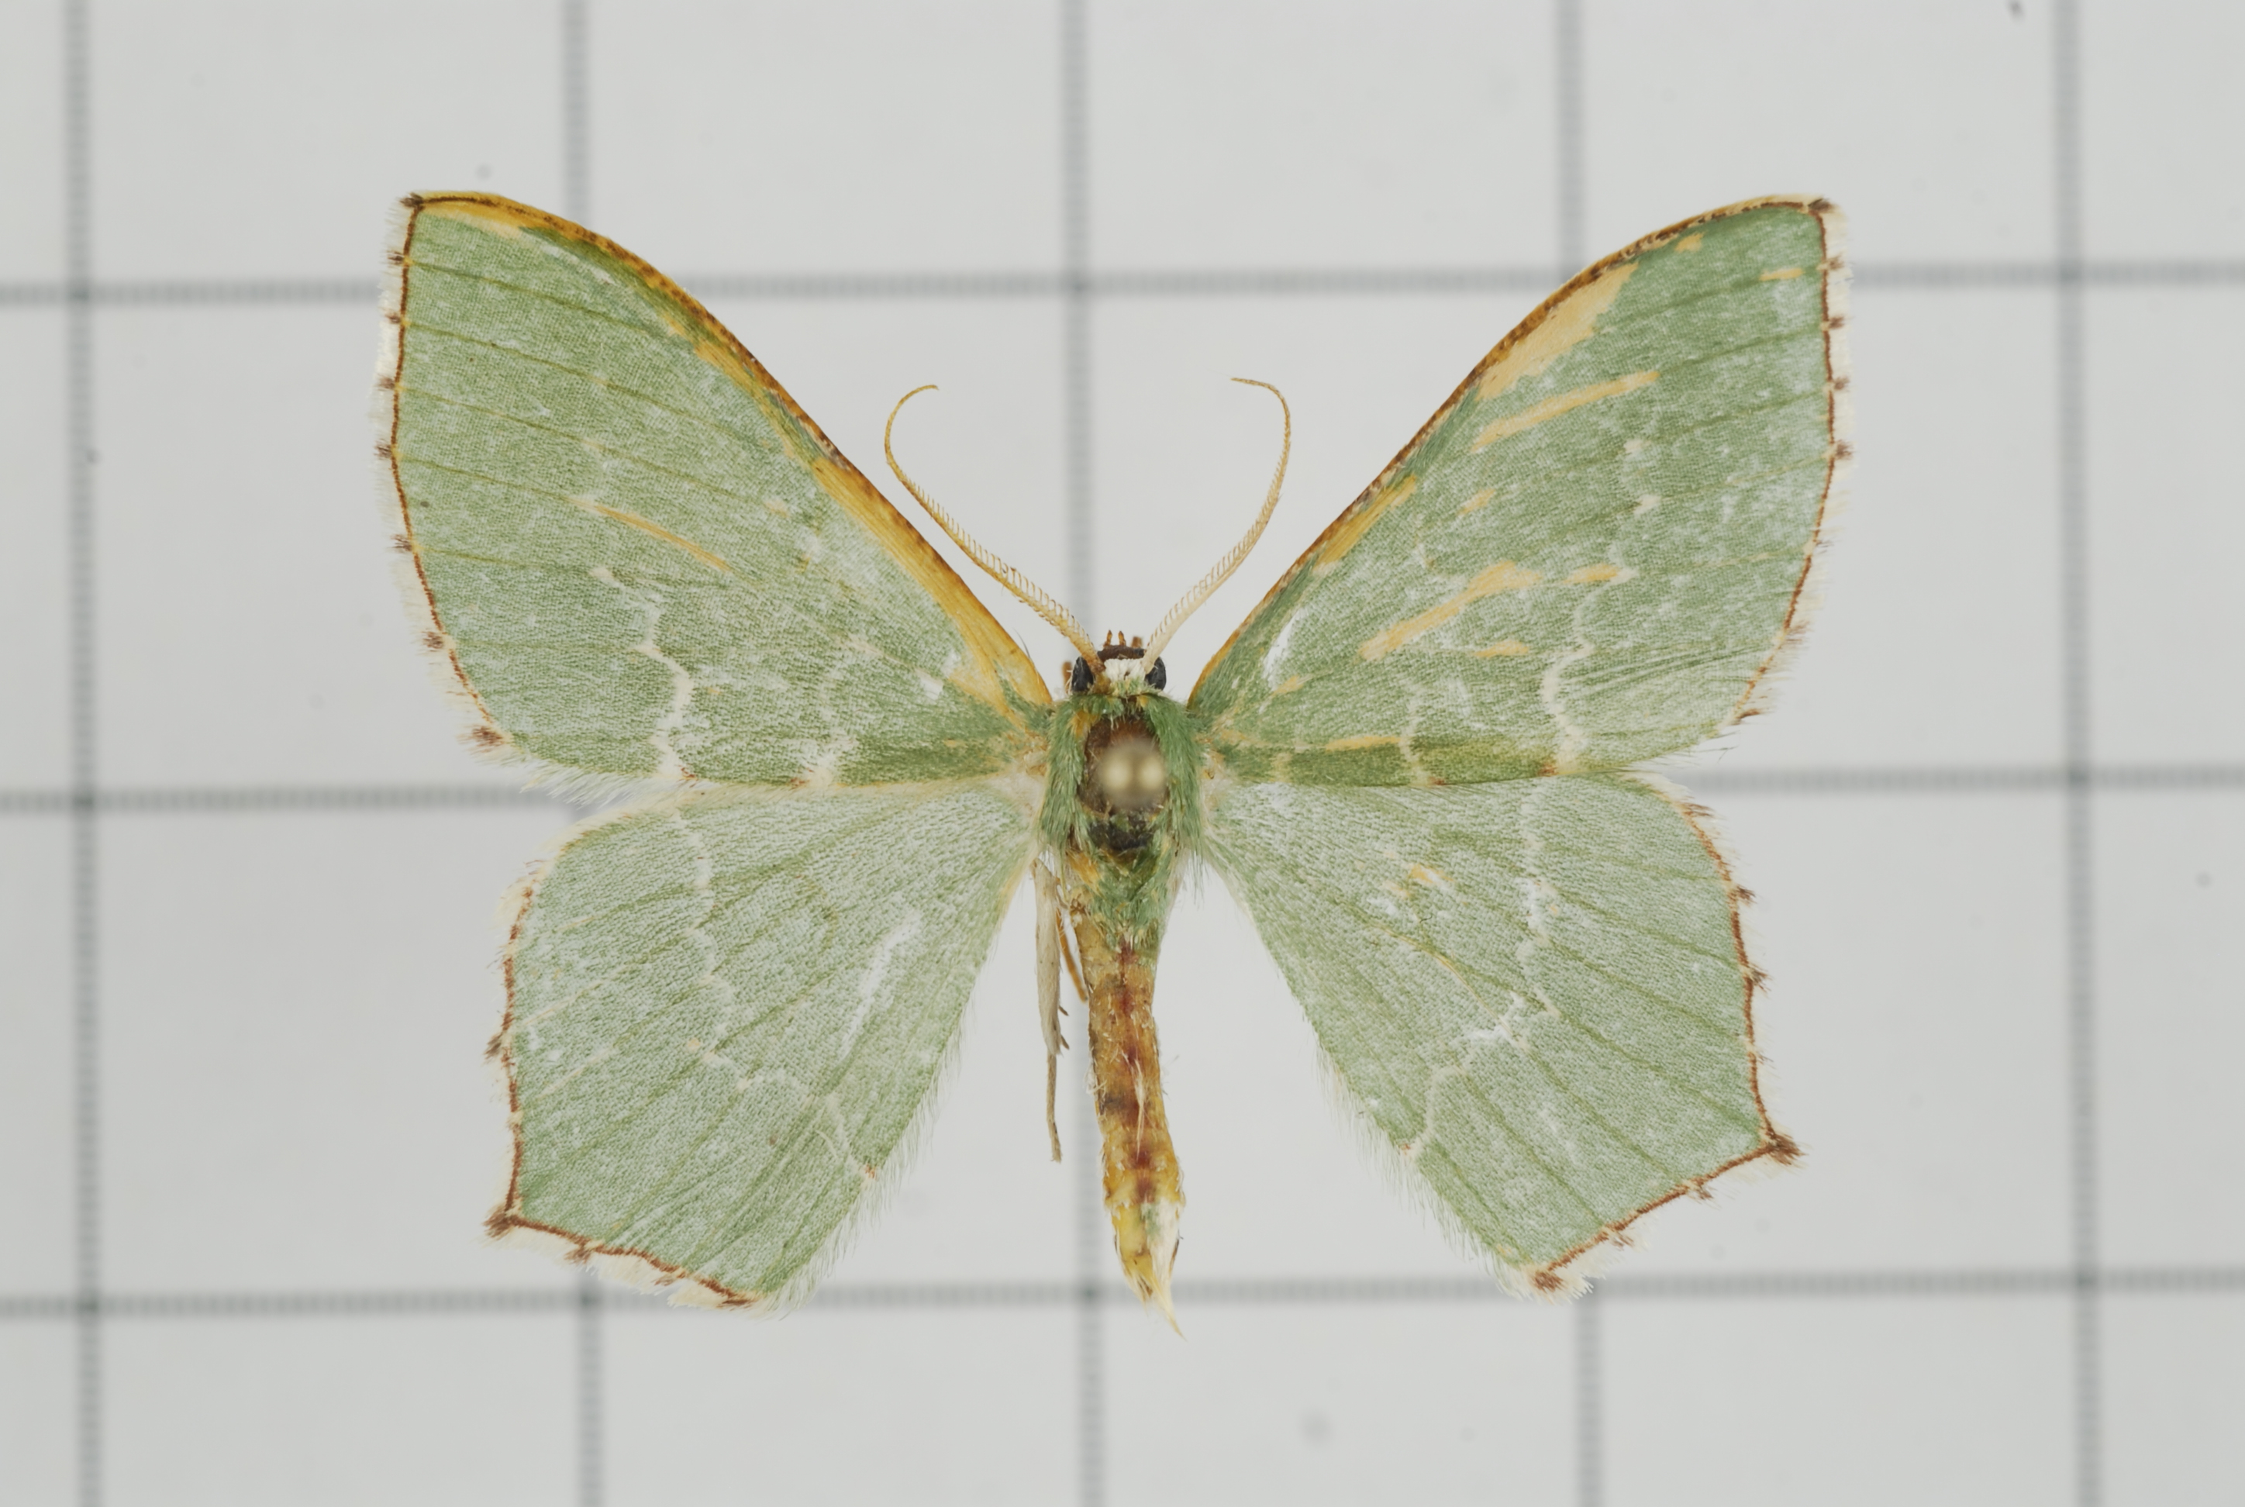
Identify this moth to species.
Hemistola simplex
